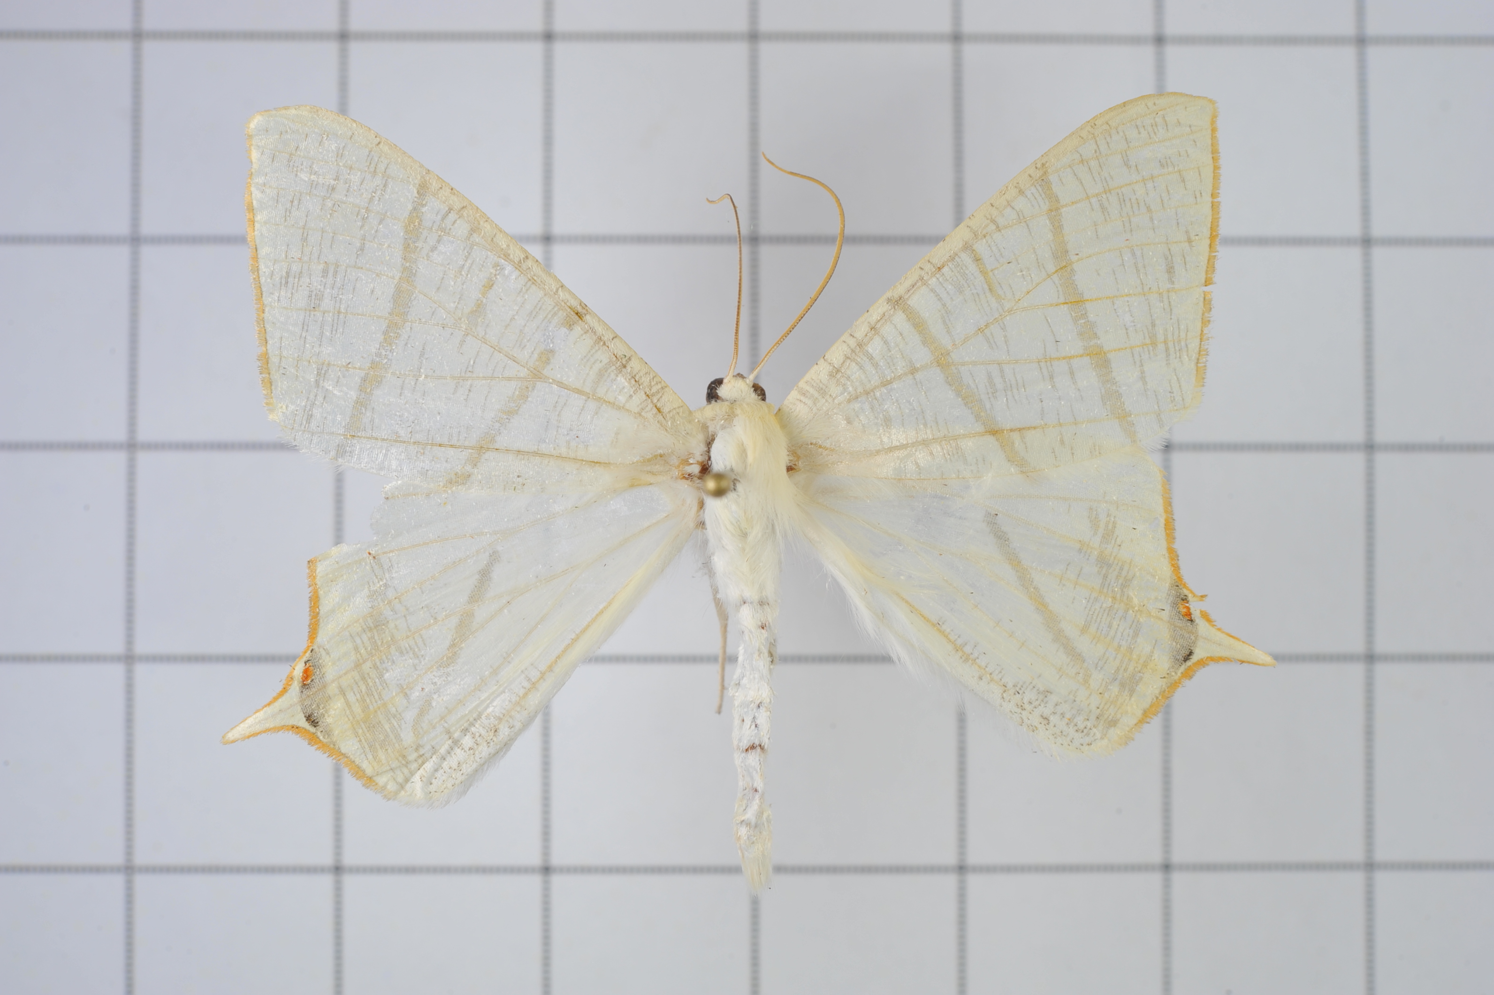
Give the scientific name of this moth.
Ourapteryx pallidula
